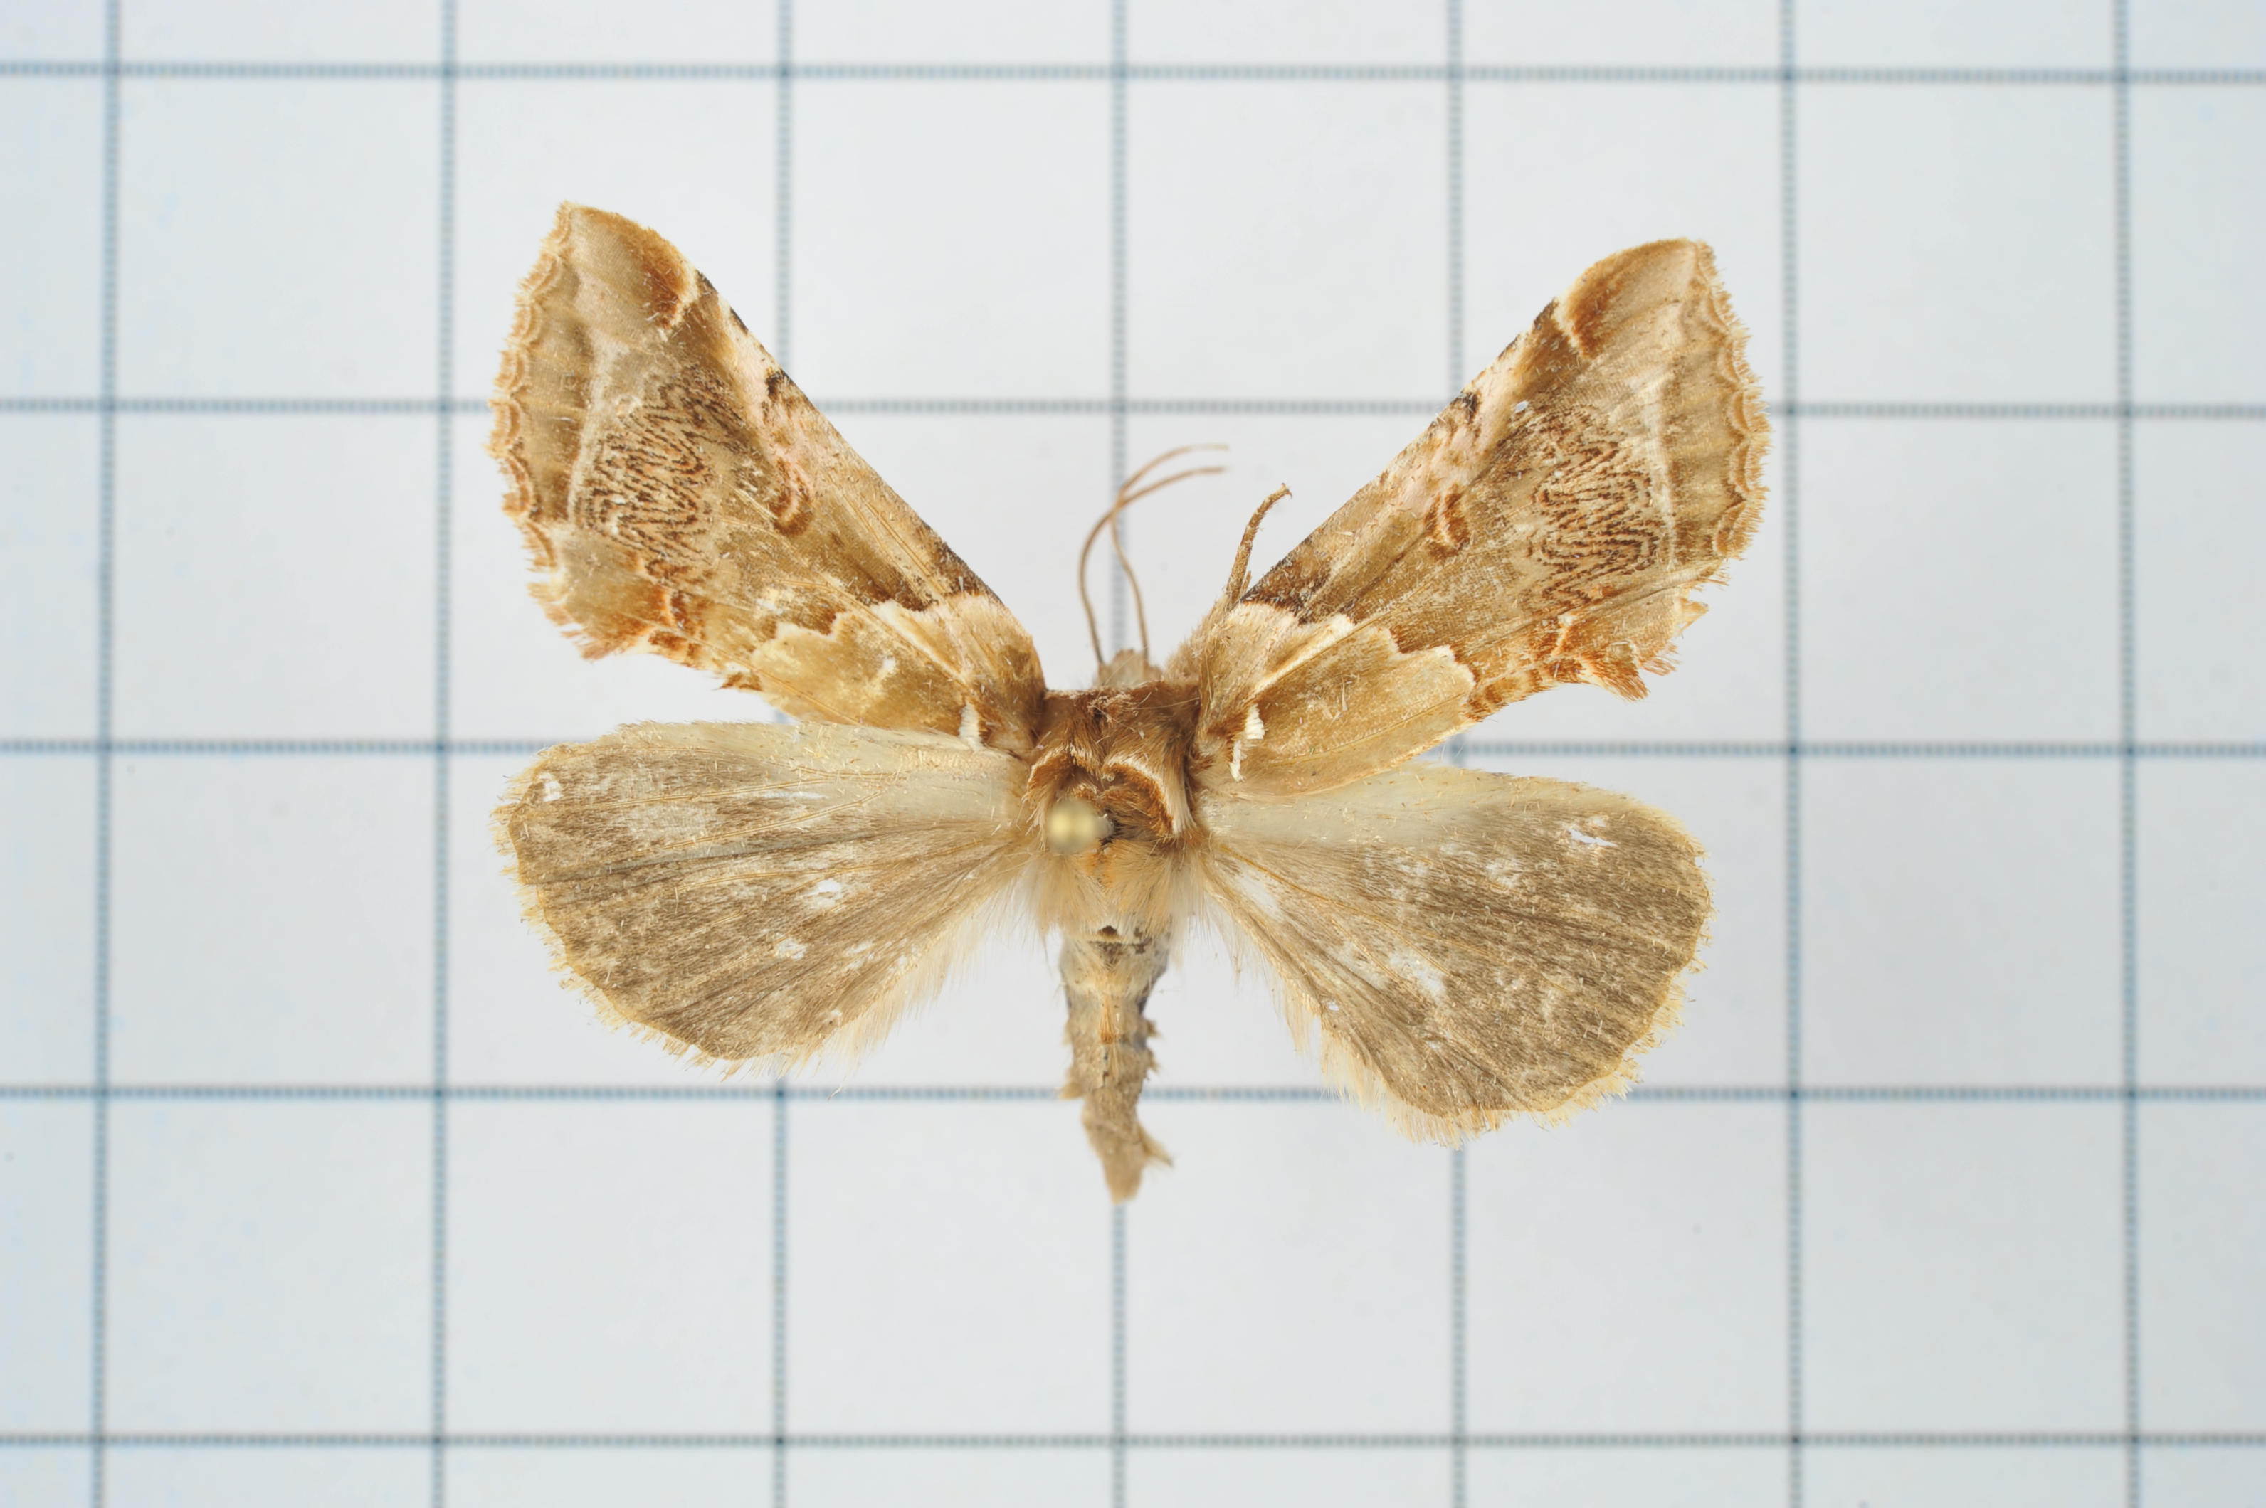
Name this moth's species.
Habrosyne pterographa
